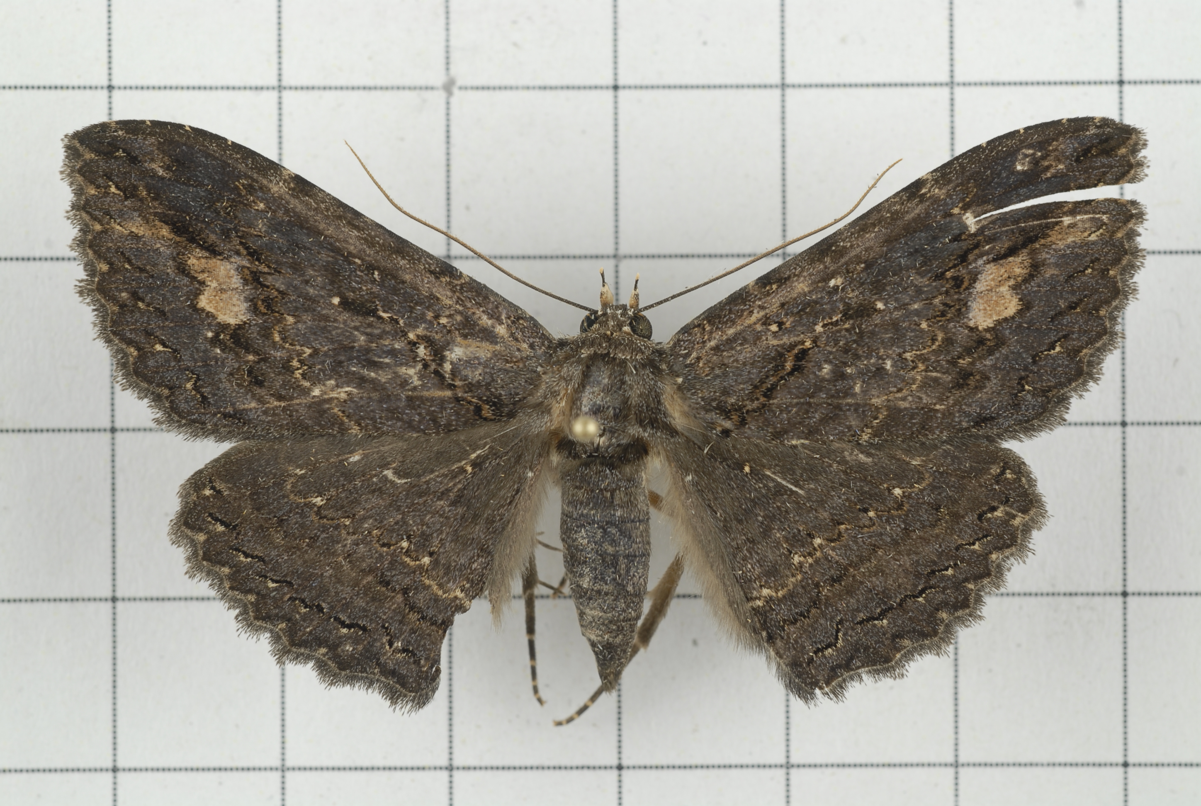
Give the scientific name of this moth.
Anisoneura salebrosa
